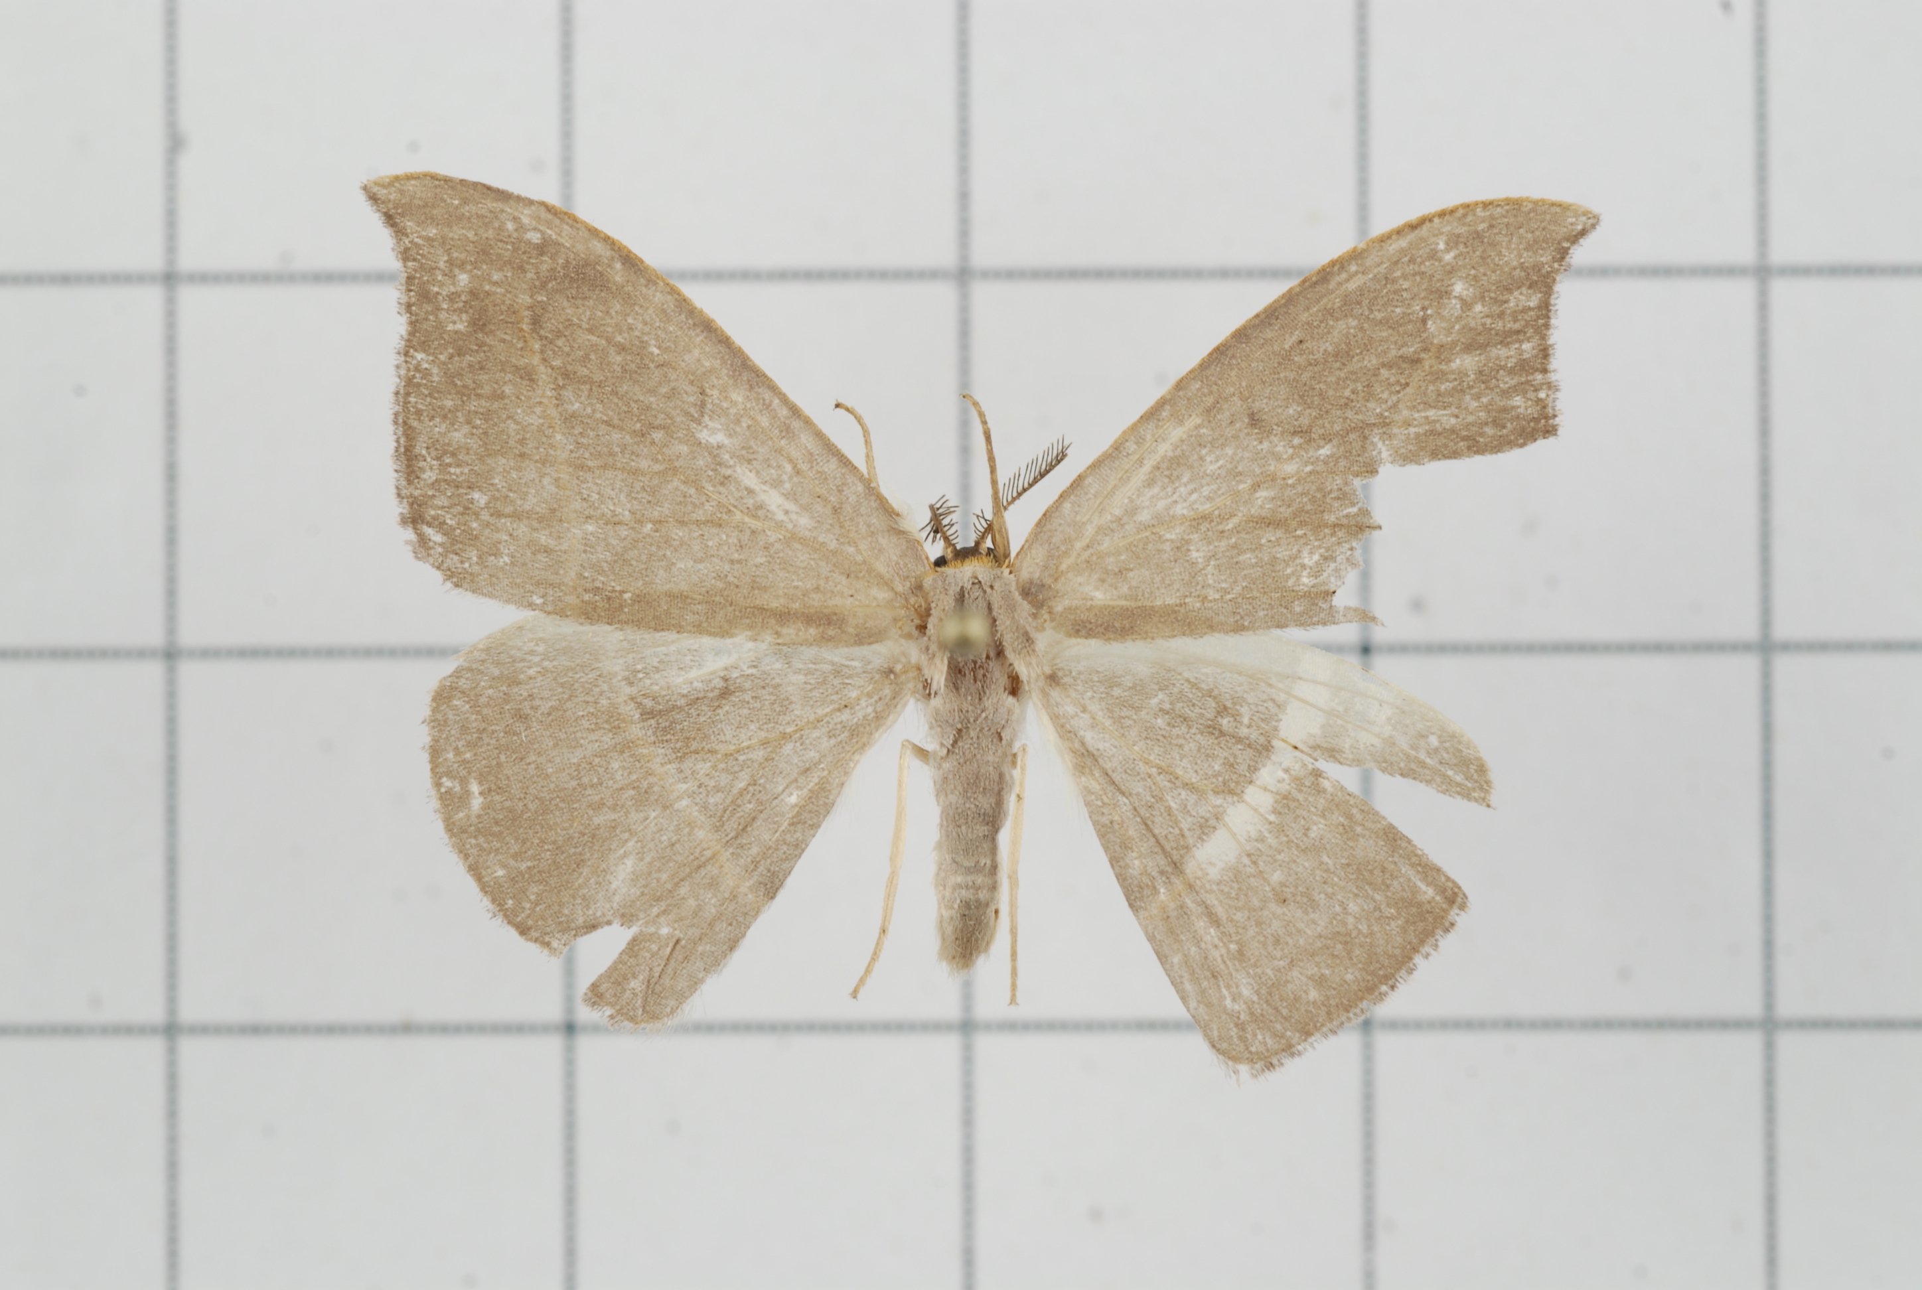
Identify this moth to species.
Microblepsis violacea
